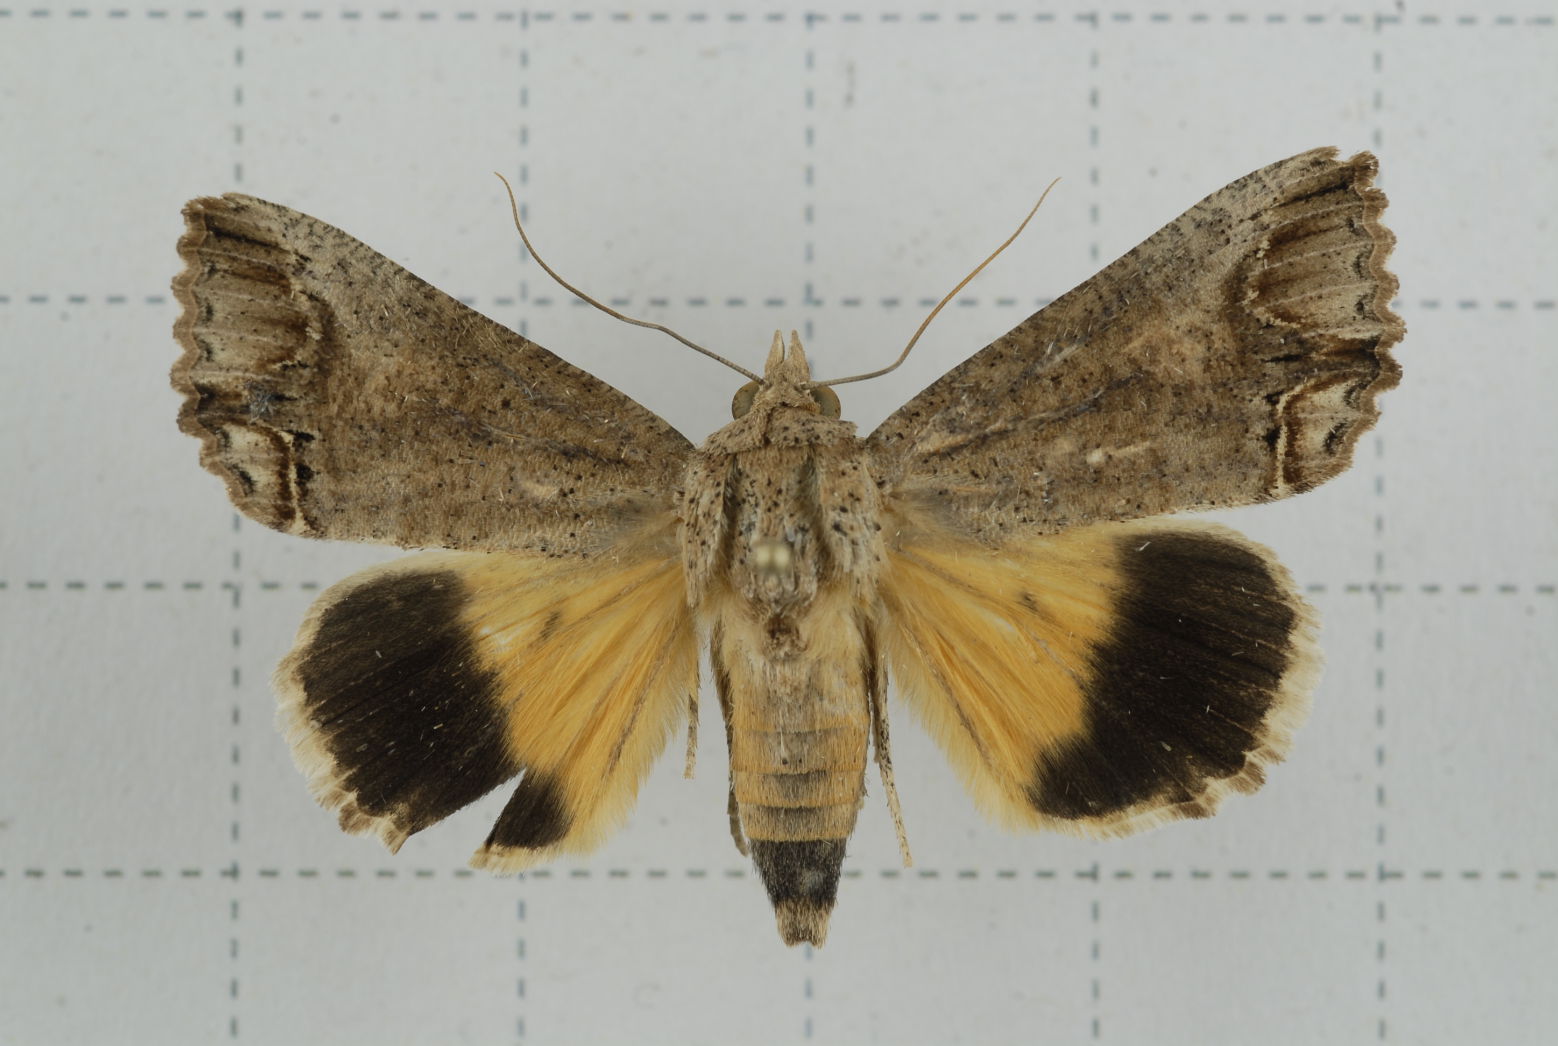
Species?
Hypocala andamana
